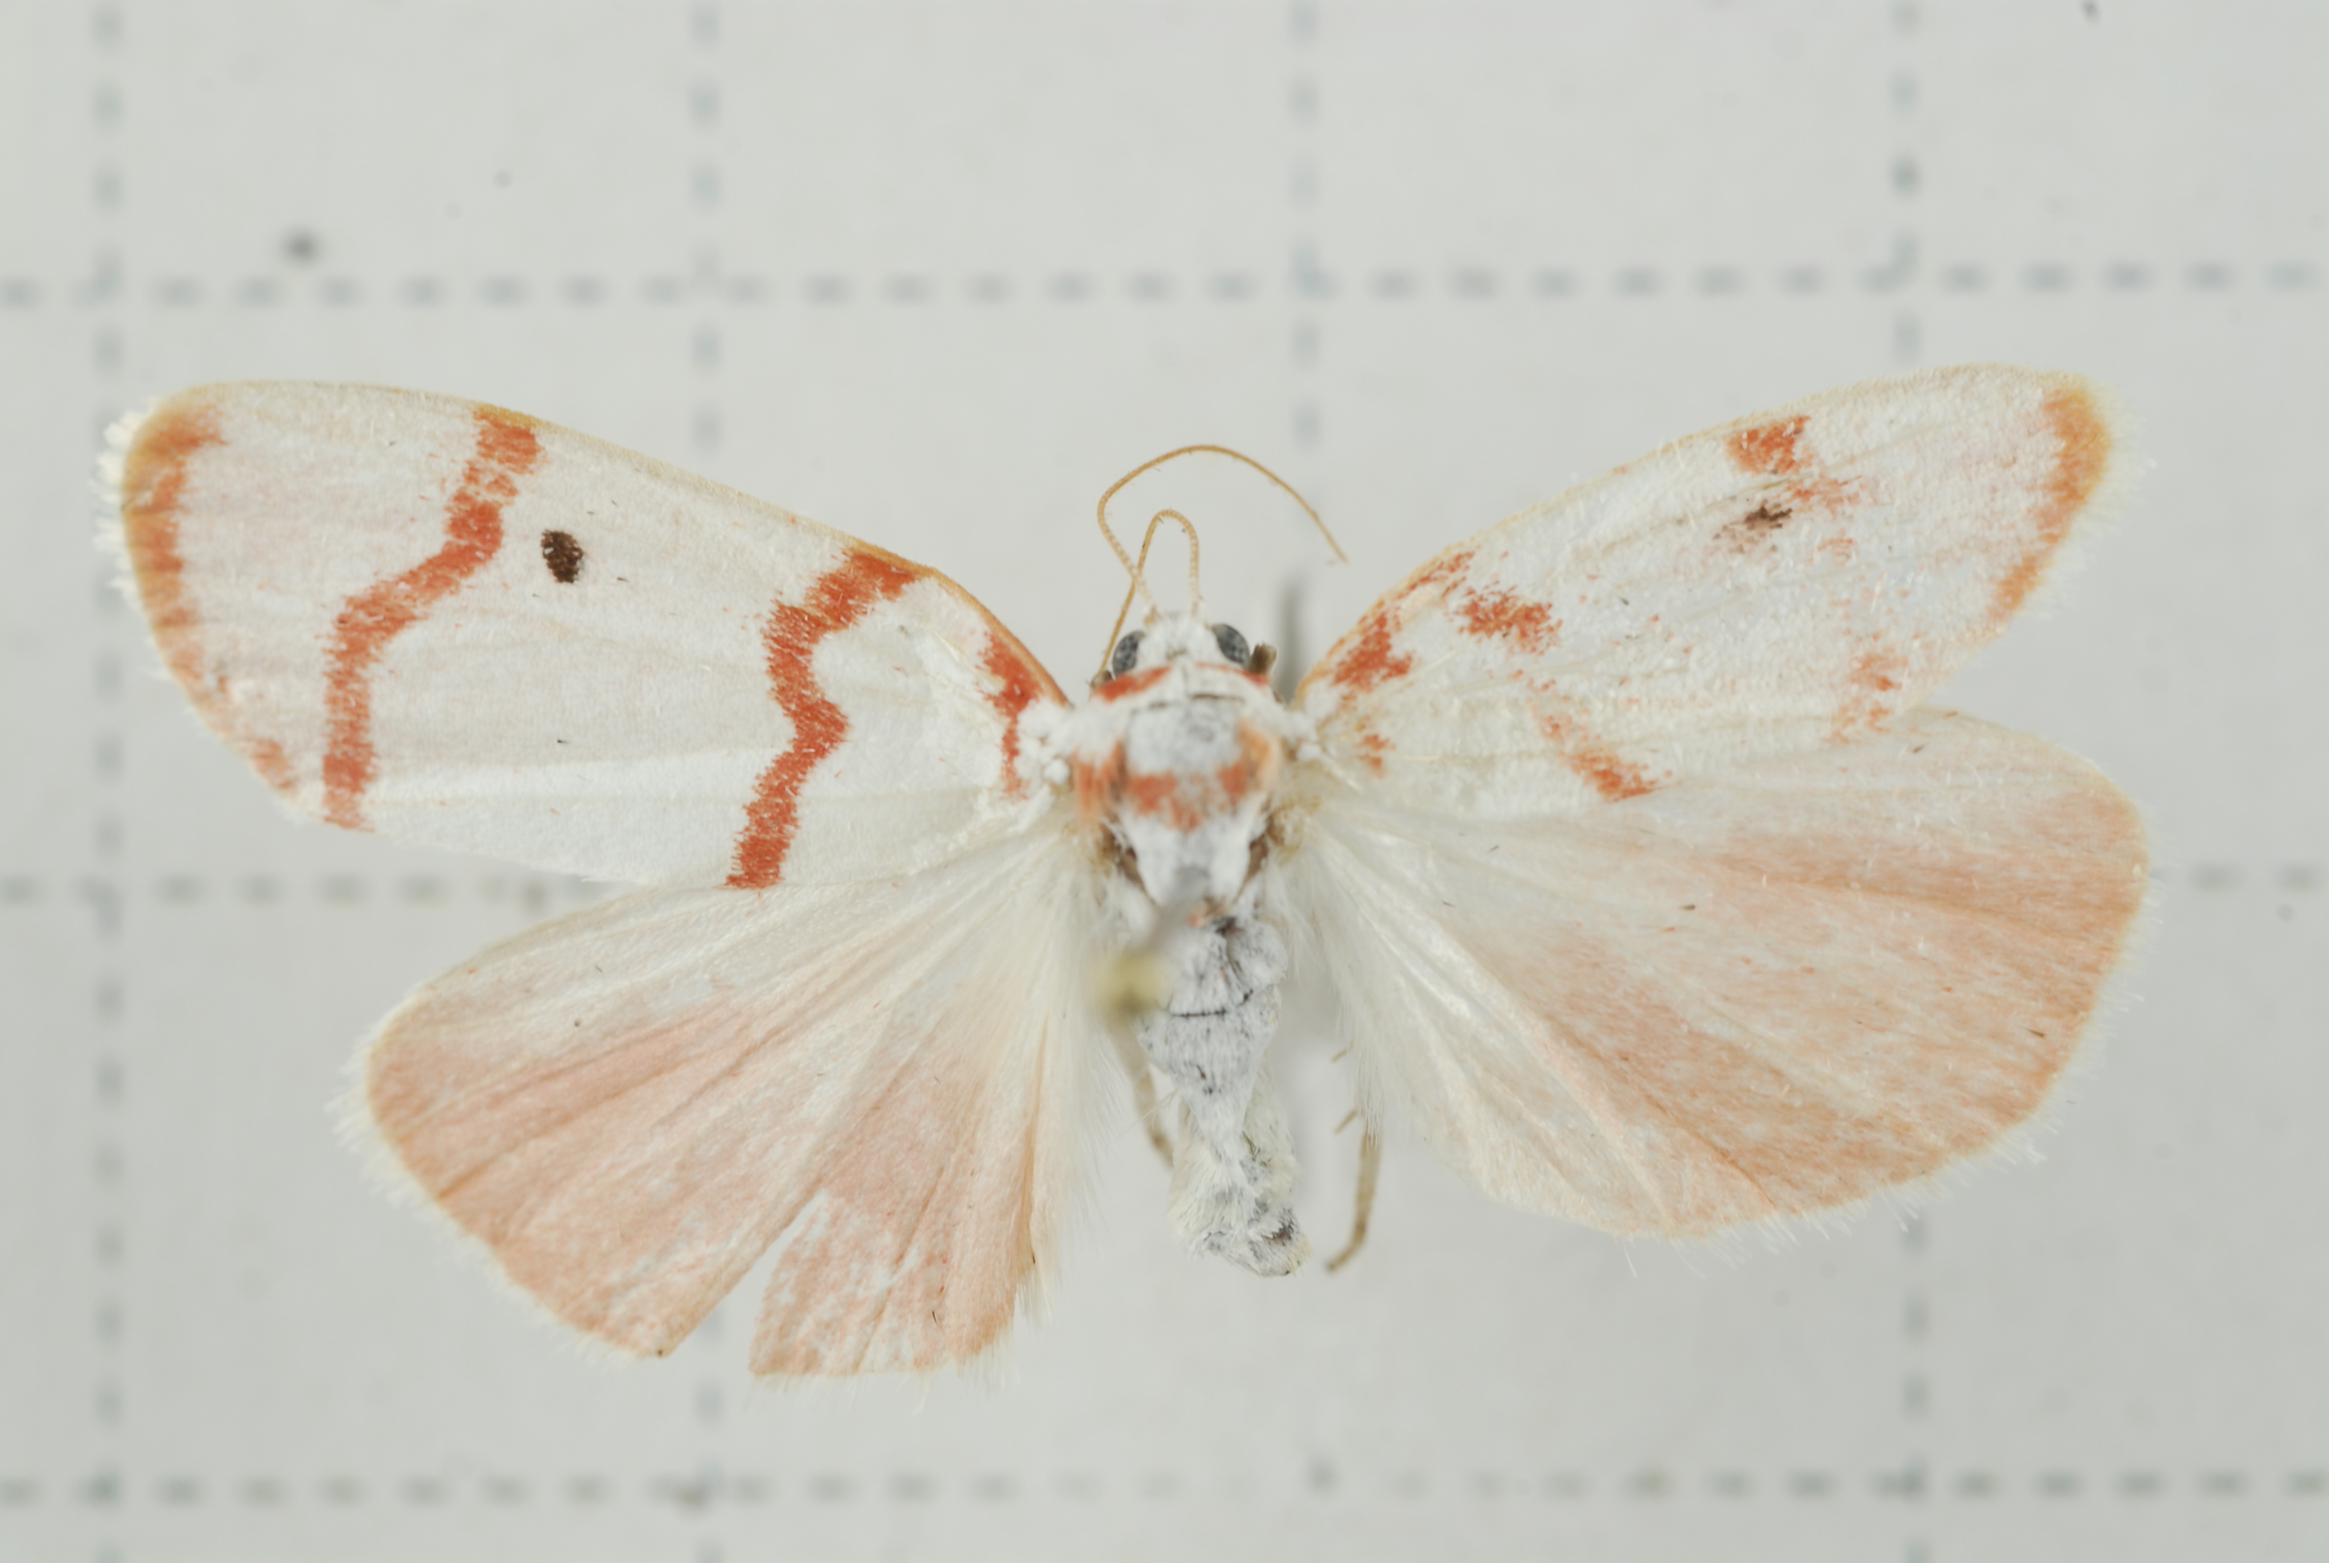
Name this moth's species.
Cyana hamata hamata
